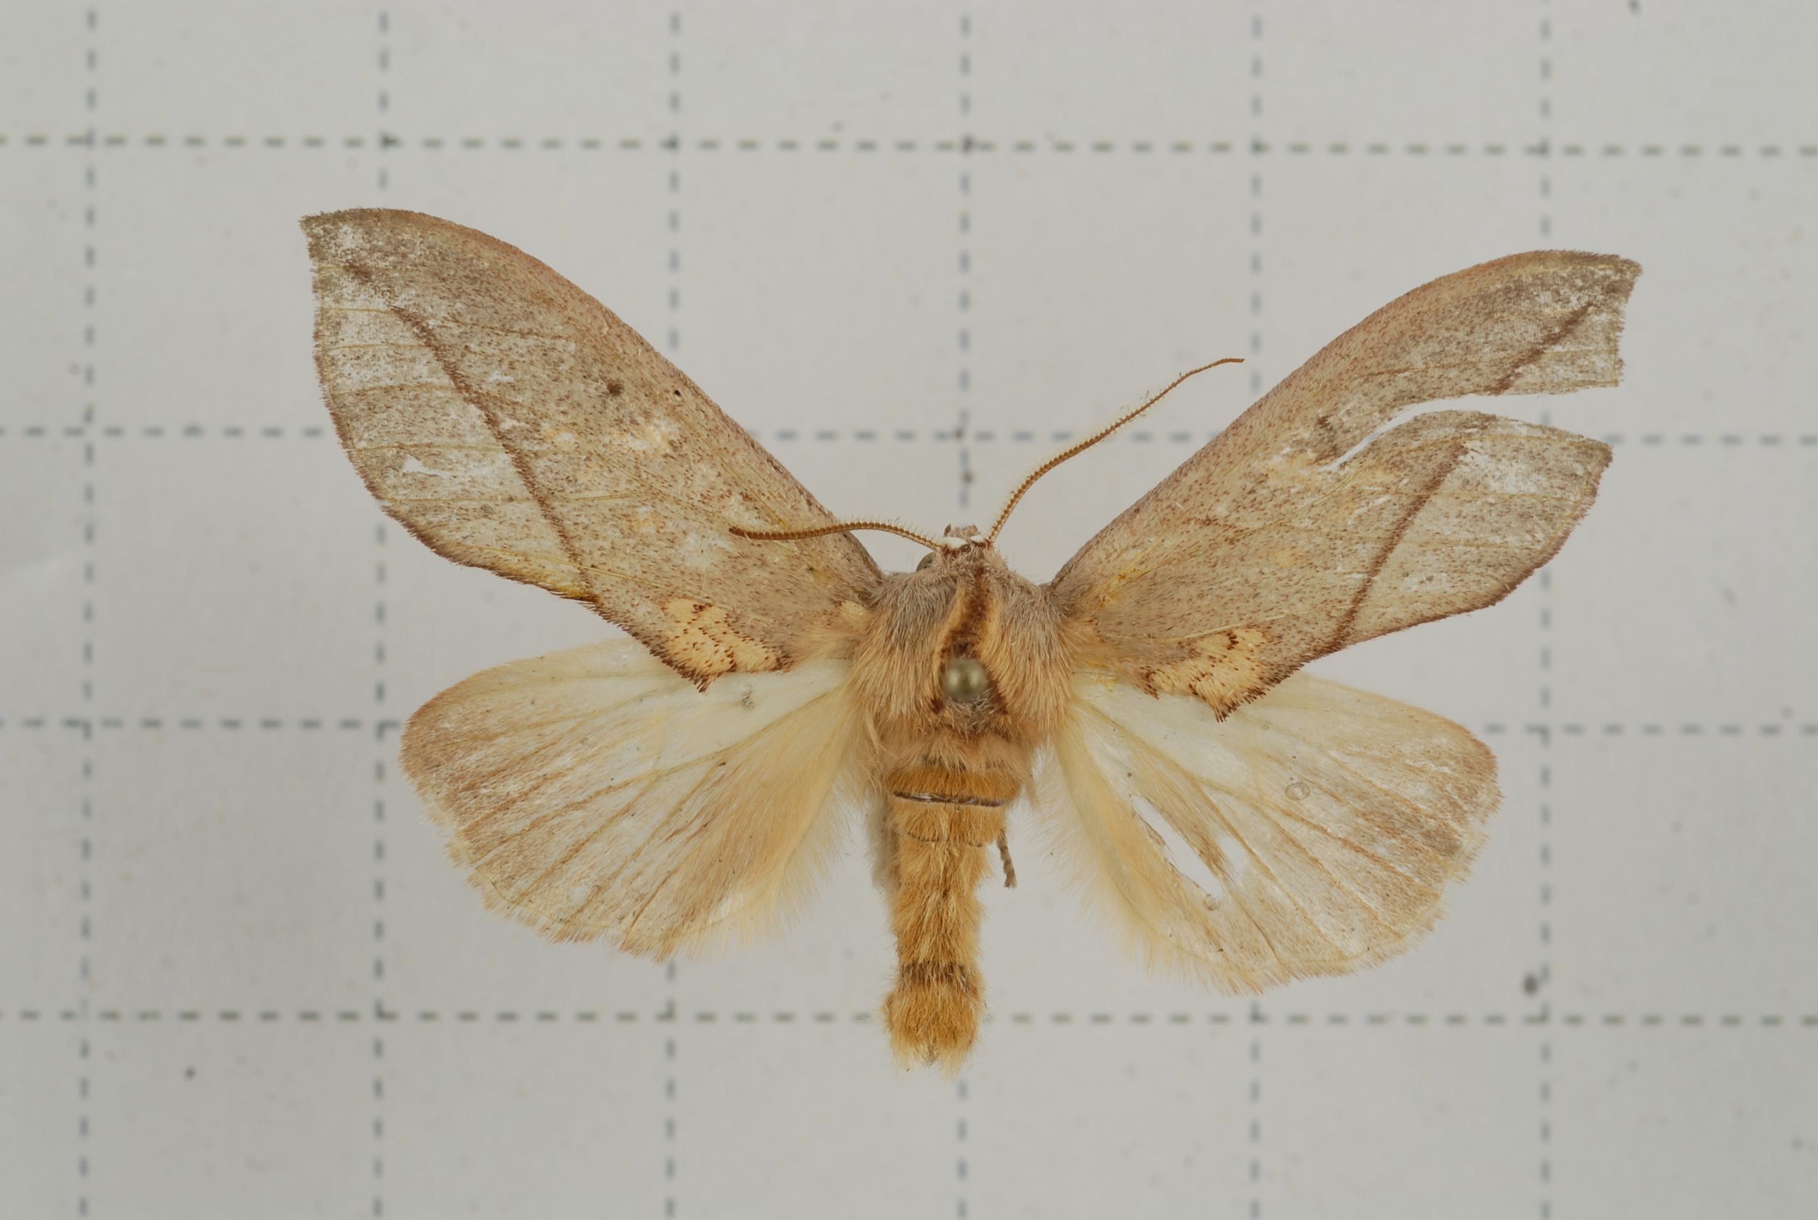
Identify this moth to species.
Togaritensha curvilinea curvilinea
